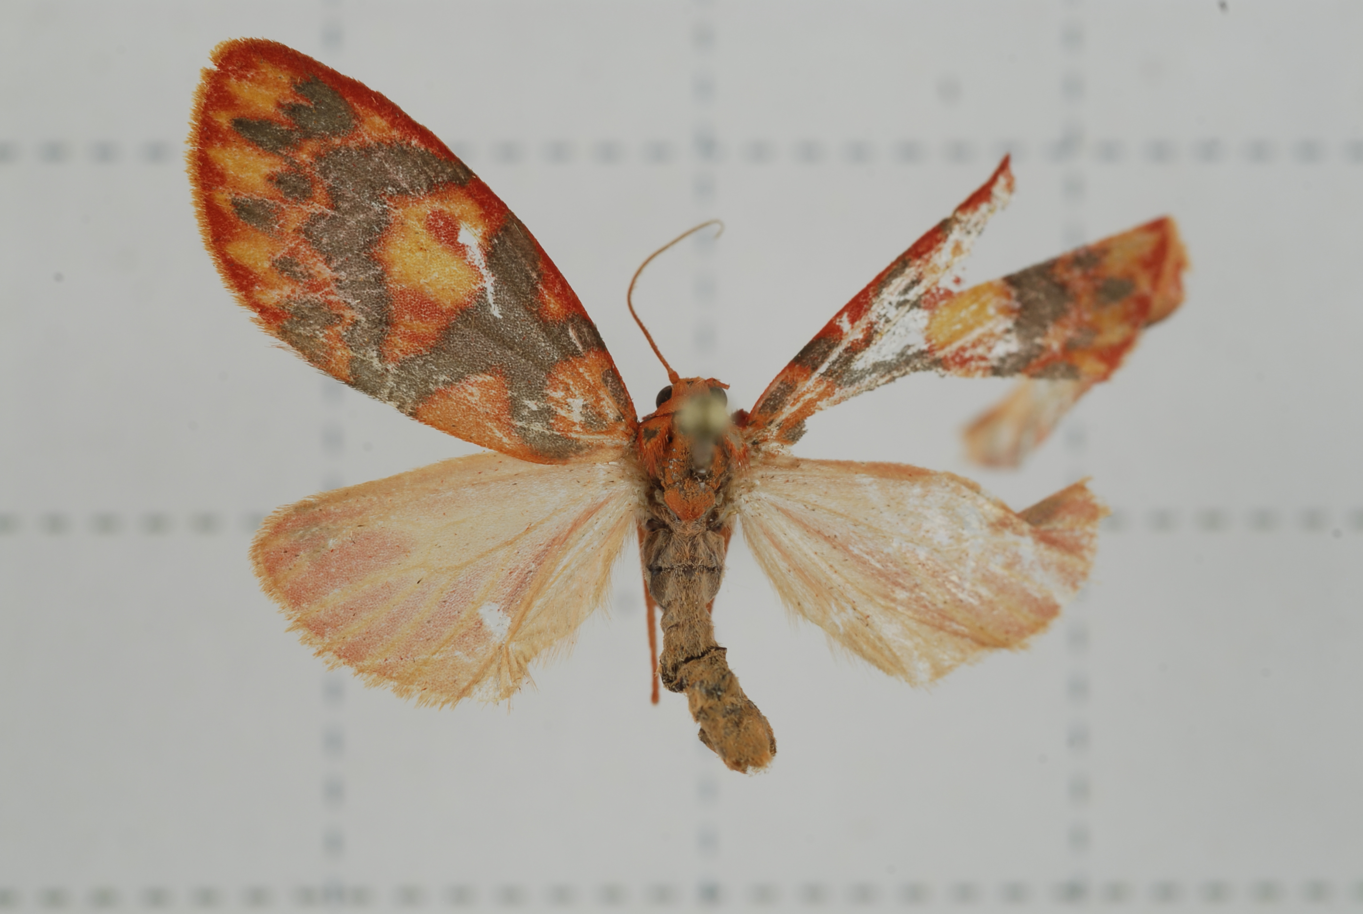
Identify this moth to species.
Floridasura tricolor
